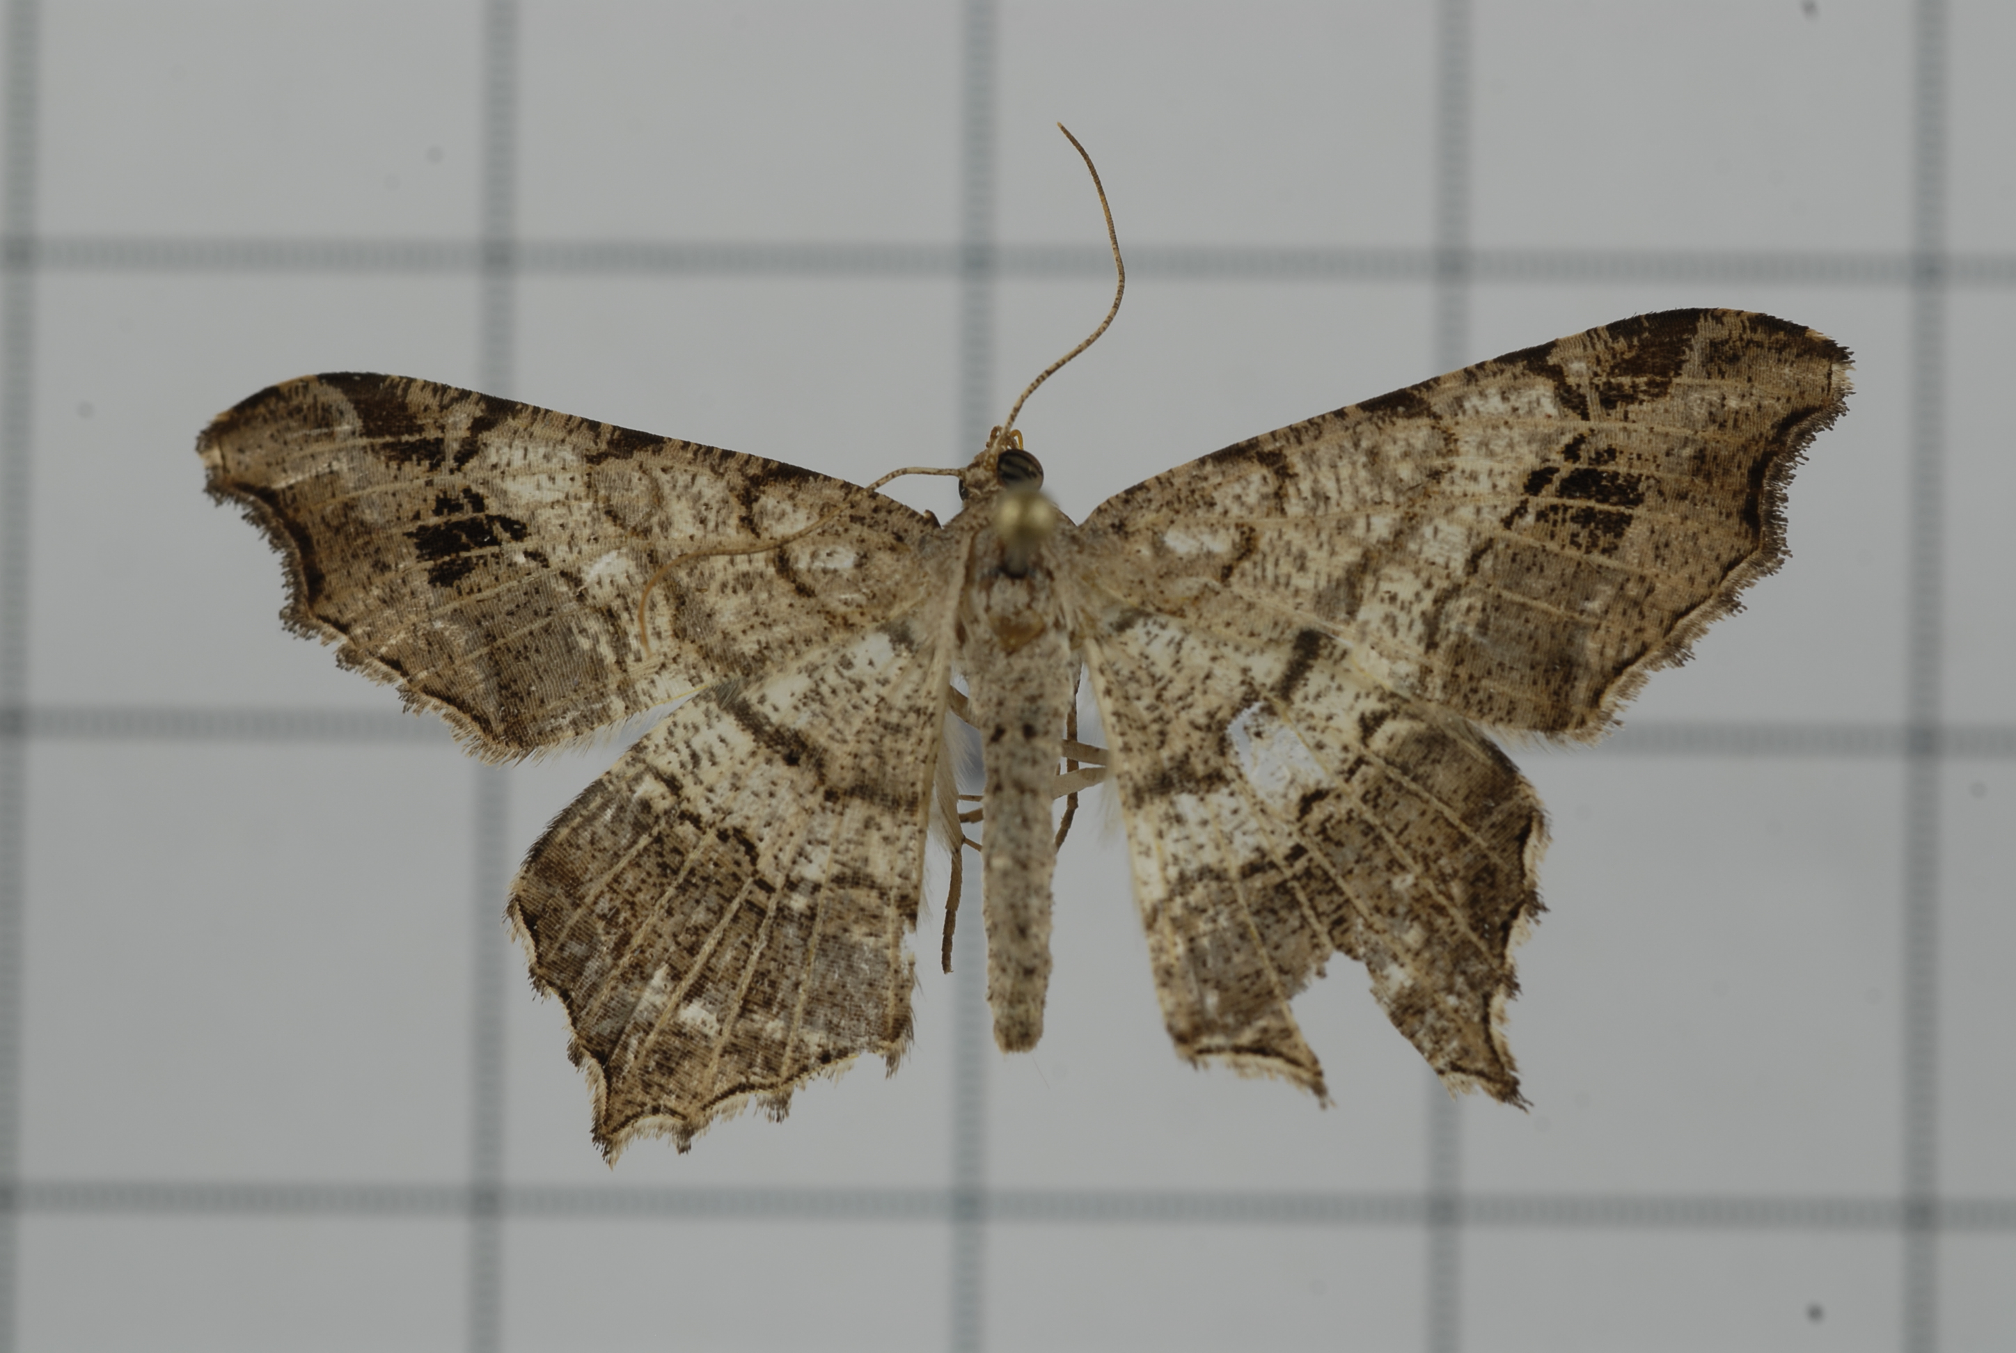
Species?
Chiasmia emersaria
